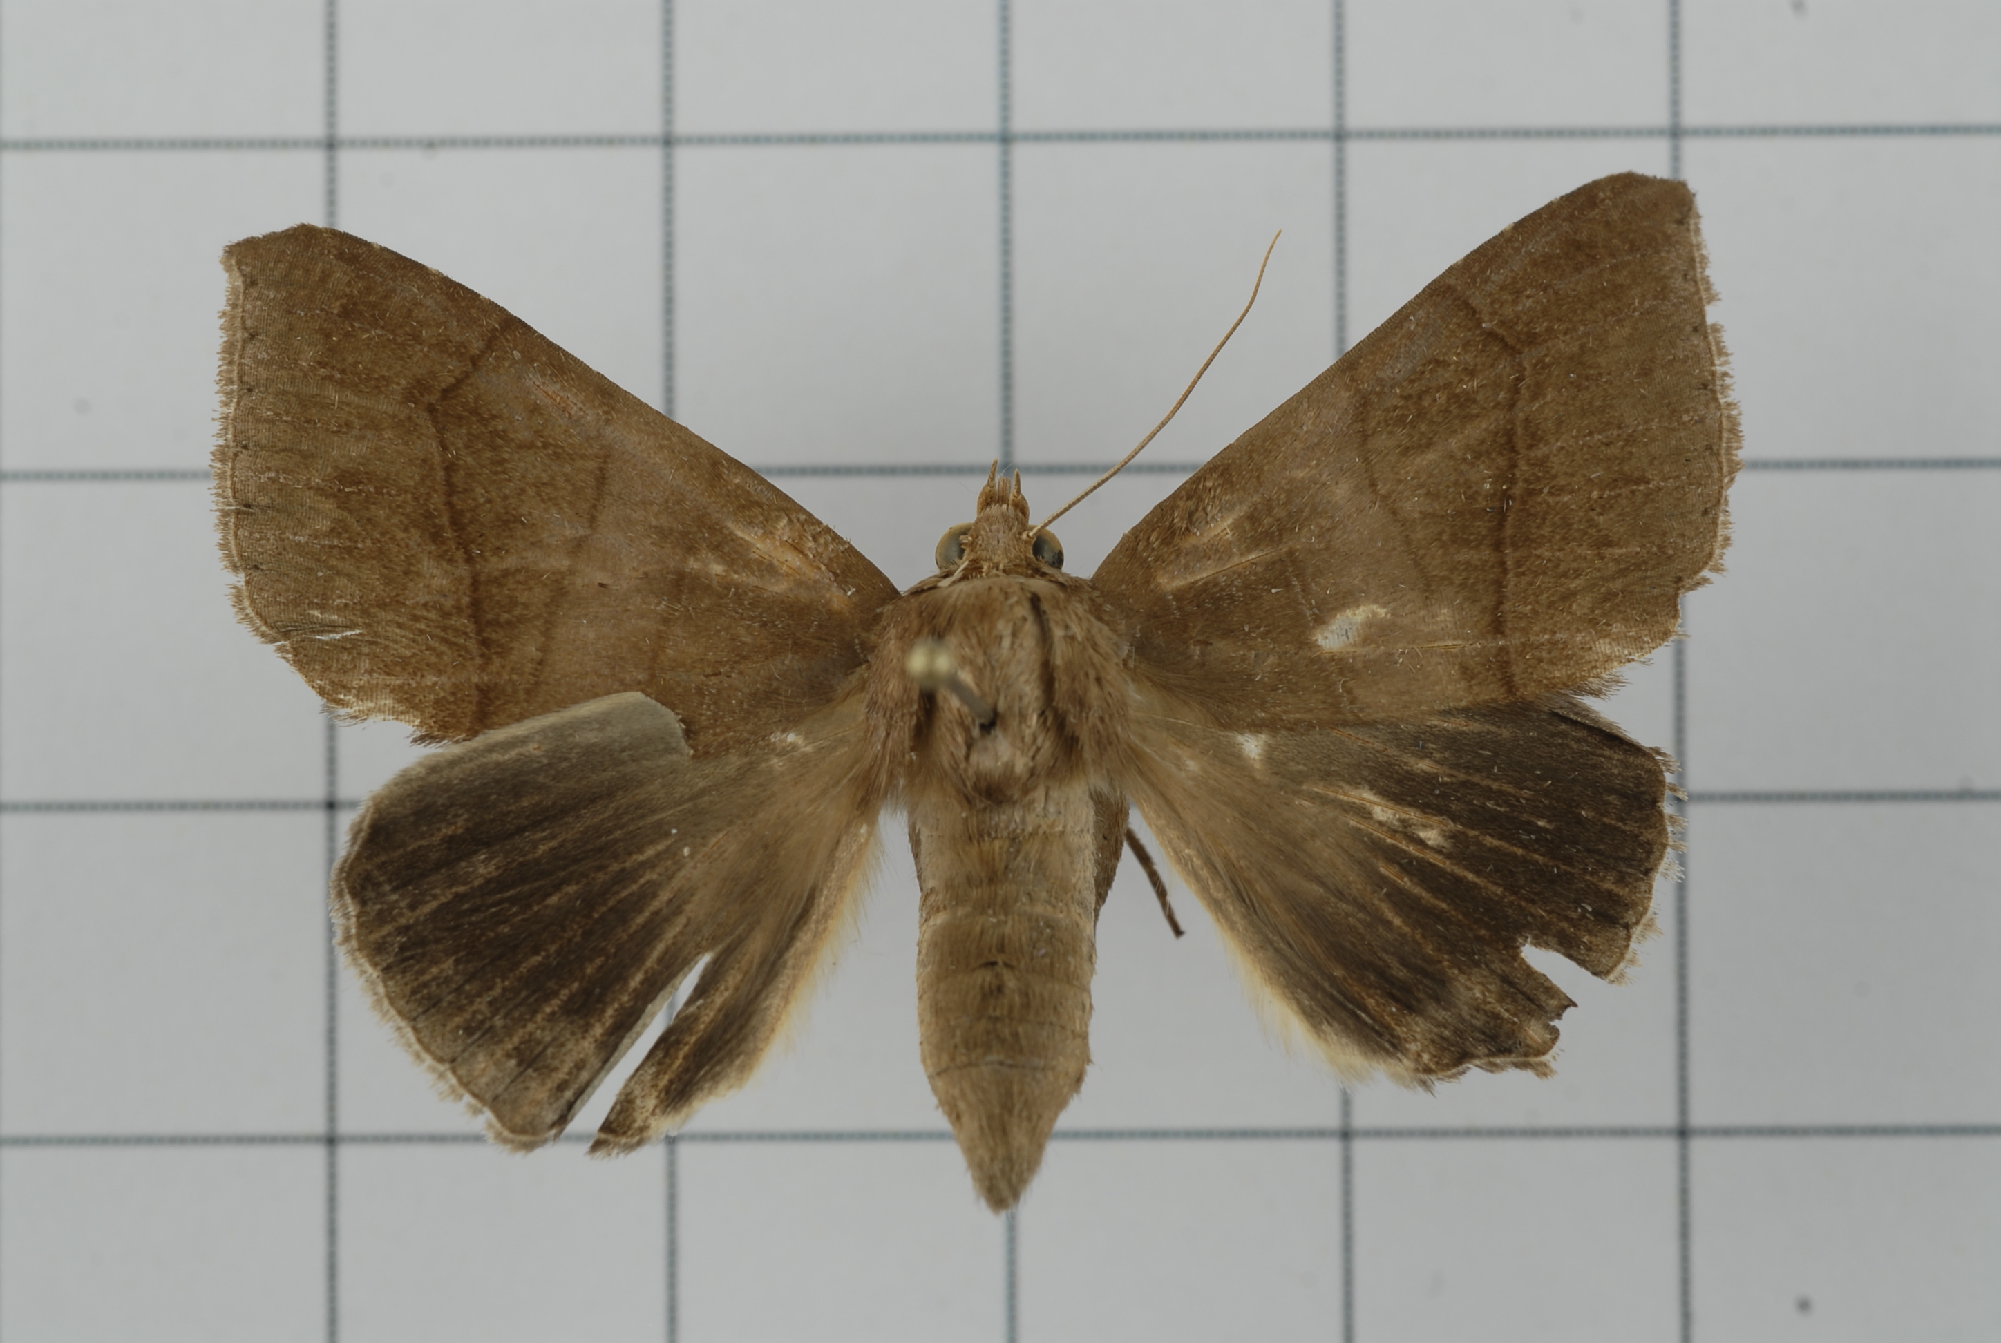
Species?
Bastilla absentimacula
